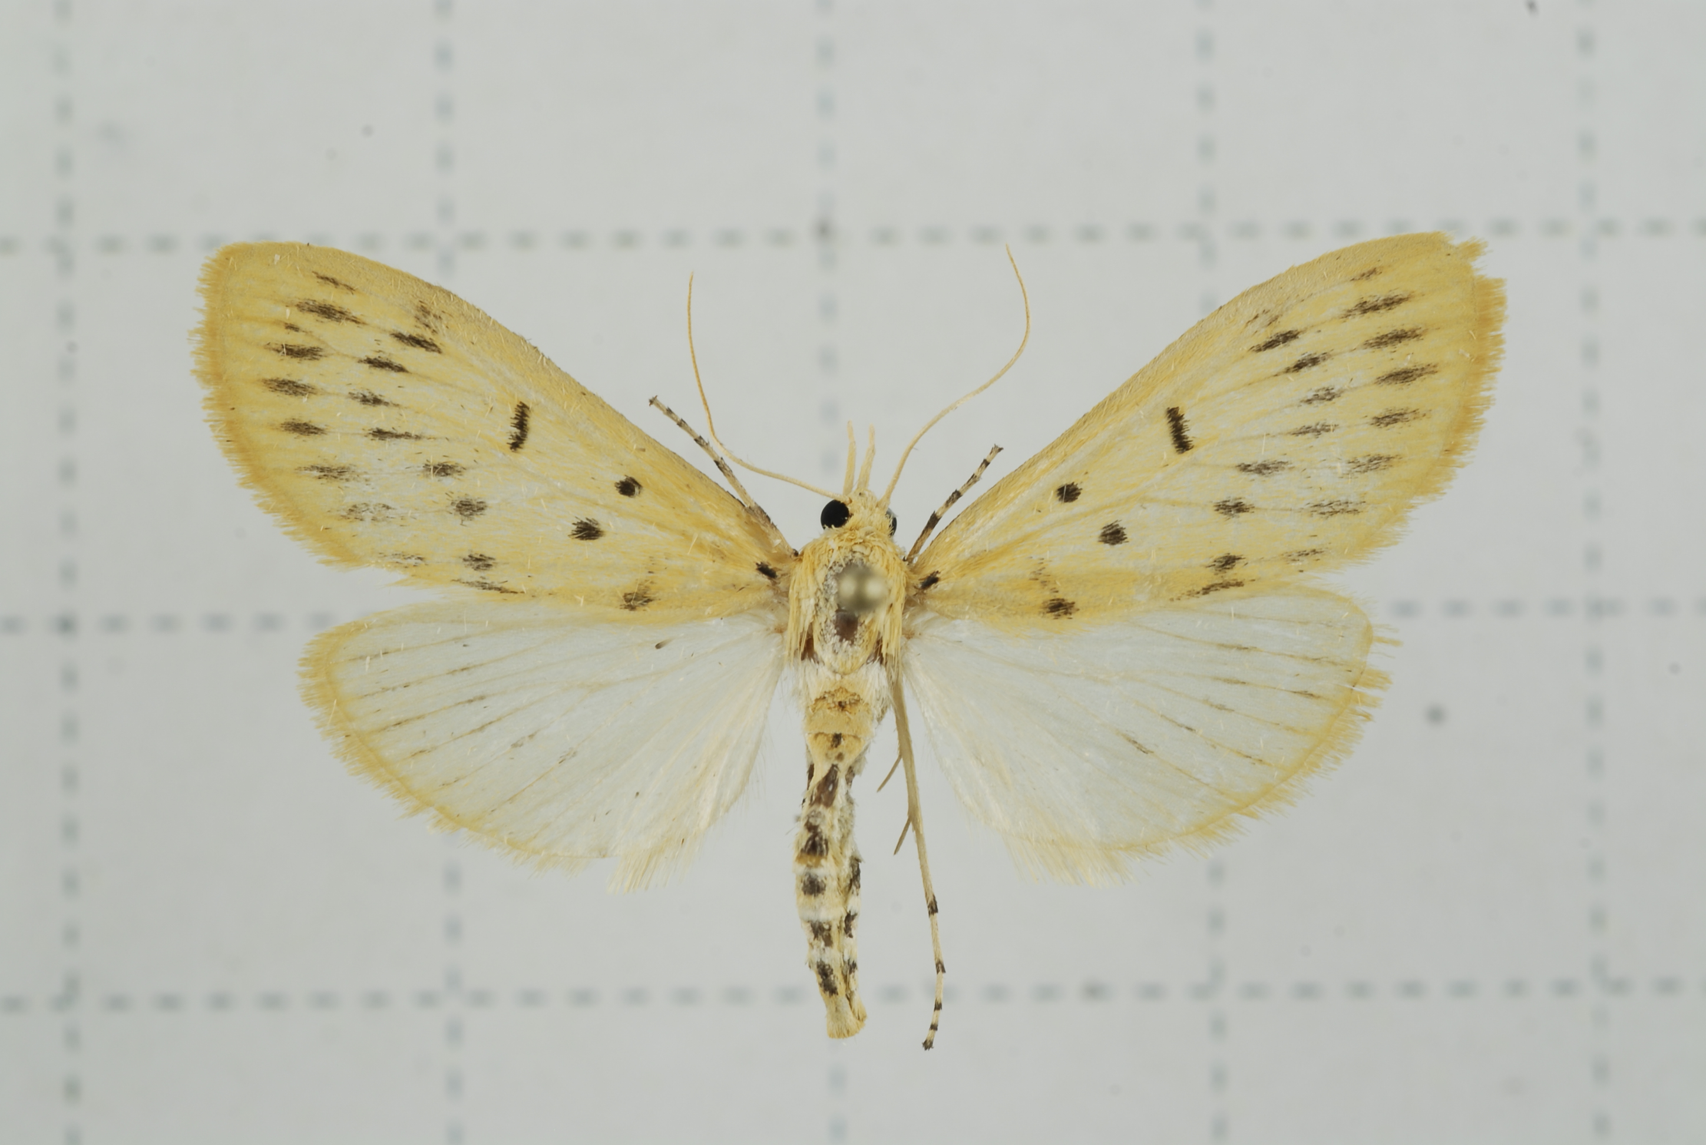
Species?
Epipagis setinalis
